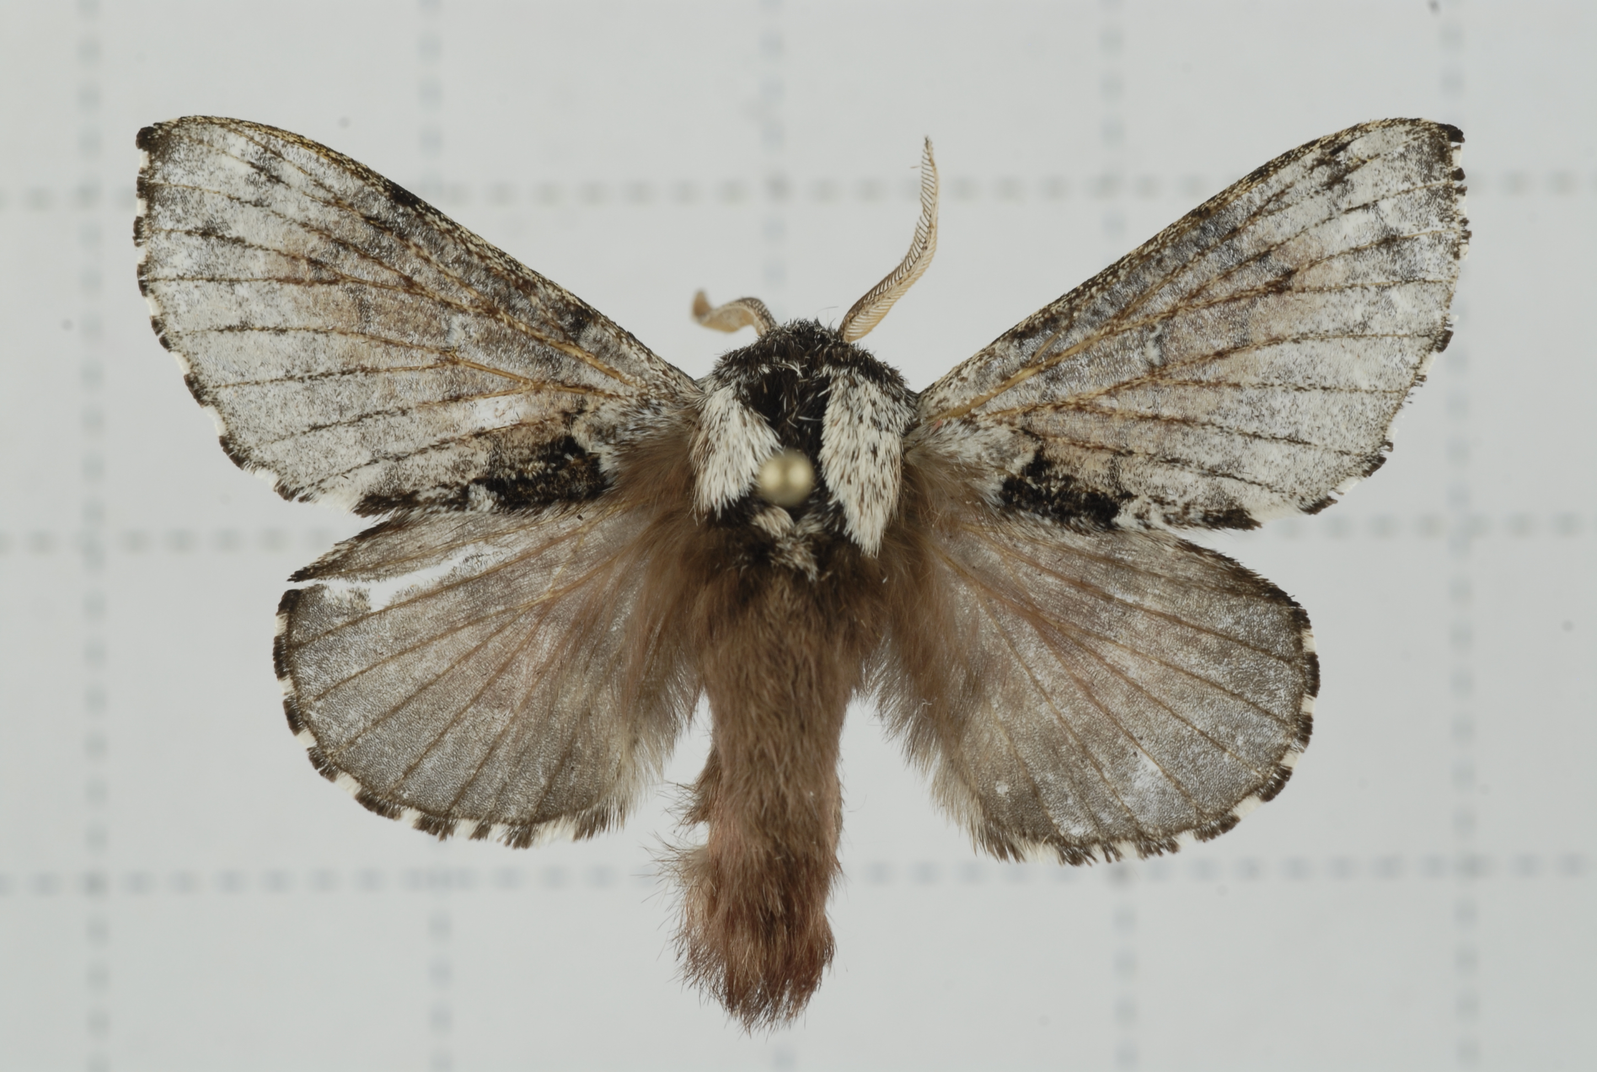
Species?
Cosmotriche discitincta discitincta
